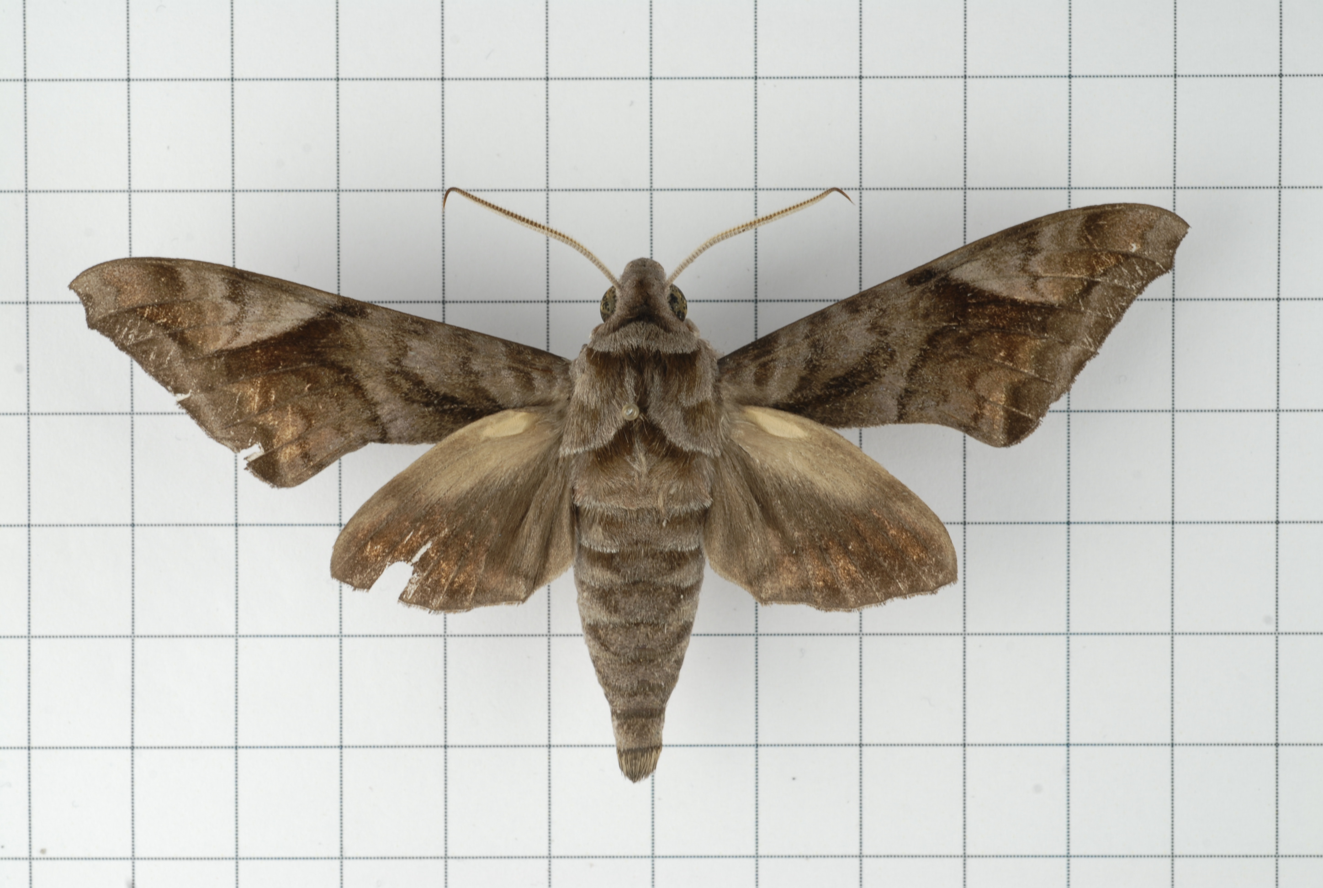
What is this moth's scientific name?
Acosmeryx naga metanaga
